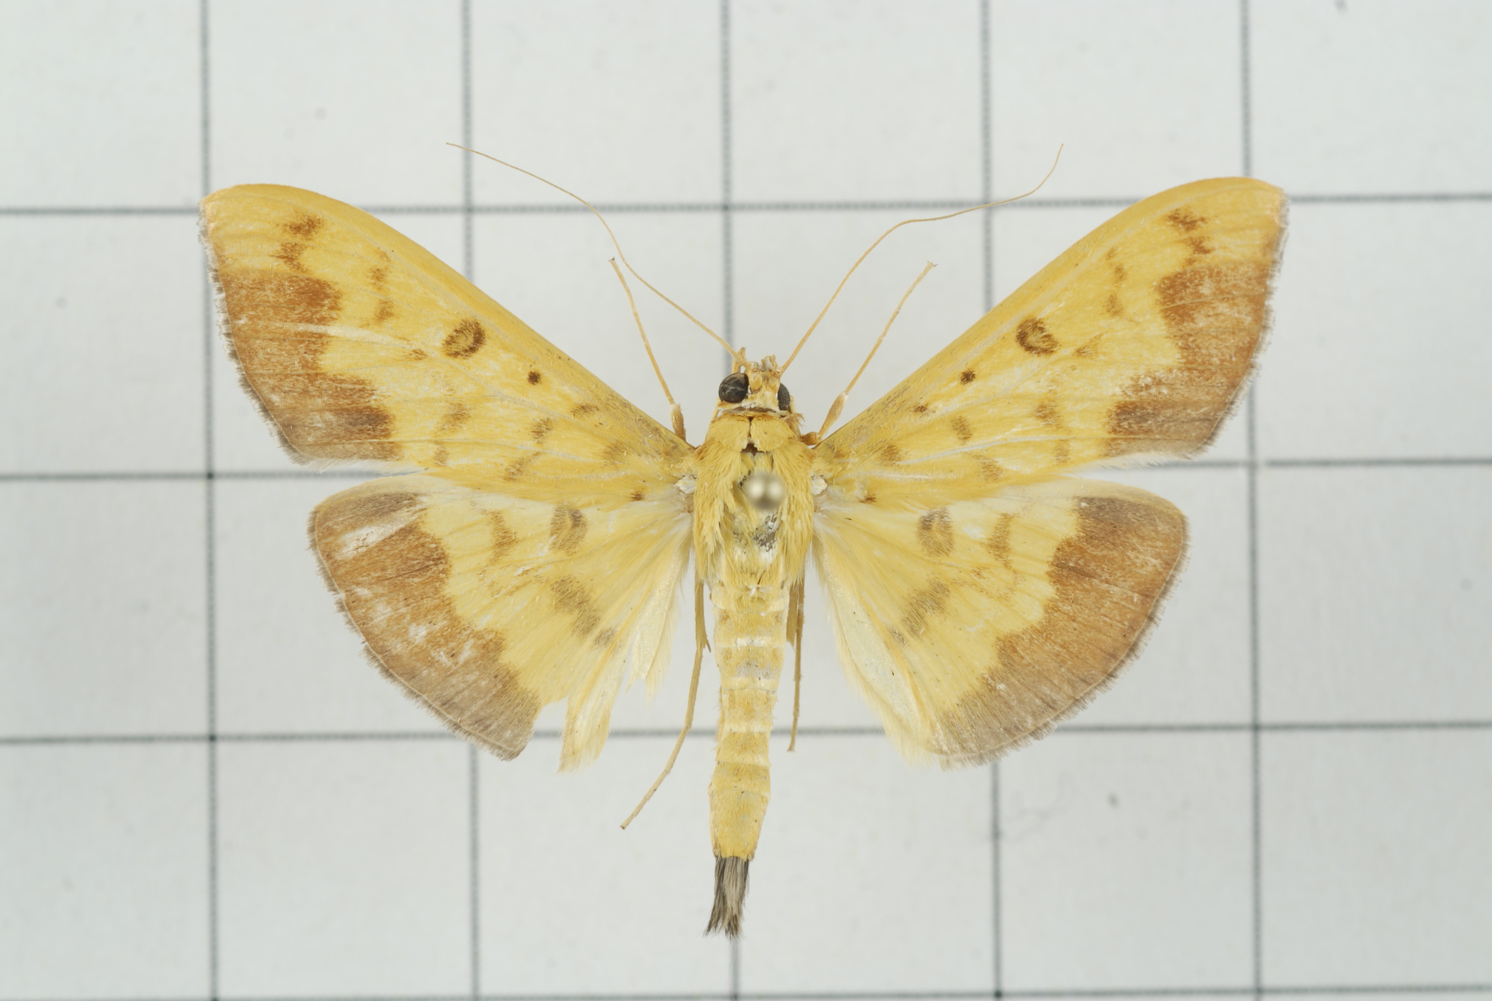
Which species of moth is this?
Botyodes asialis
